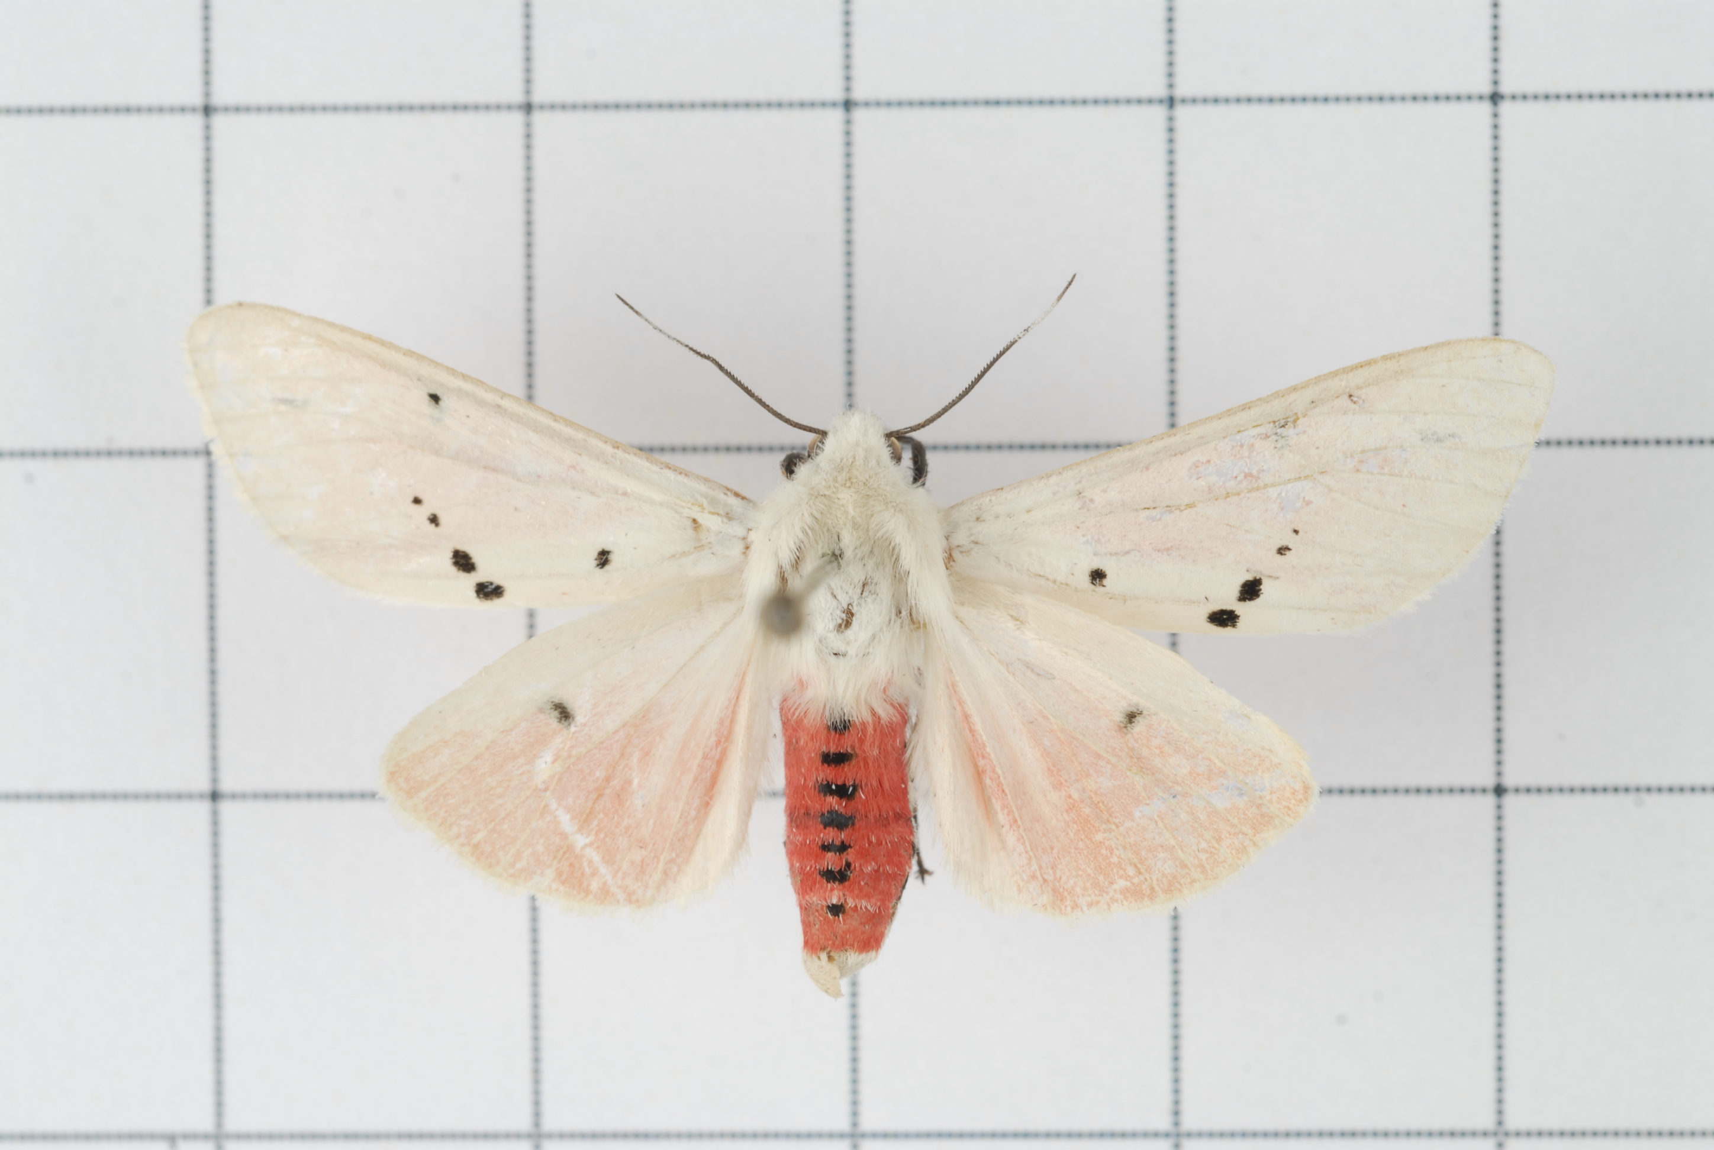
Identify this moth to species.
Spilarctia subcarnea
